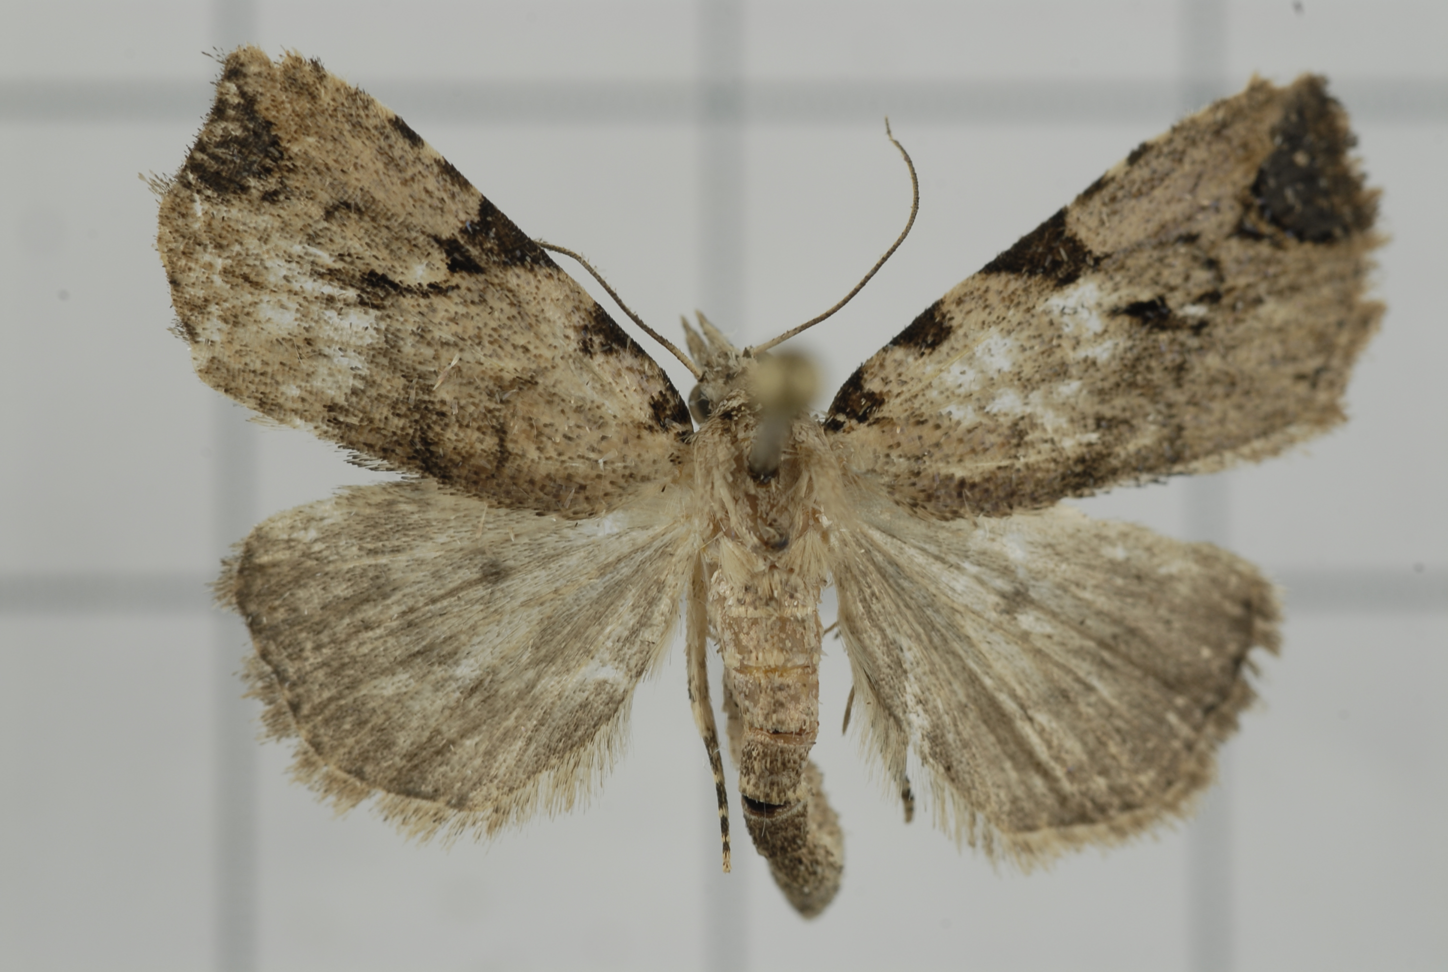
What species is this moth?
Oglasa costimacula
